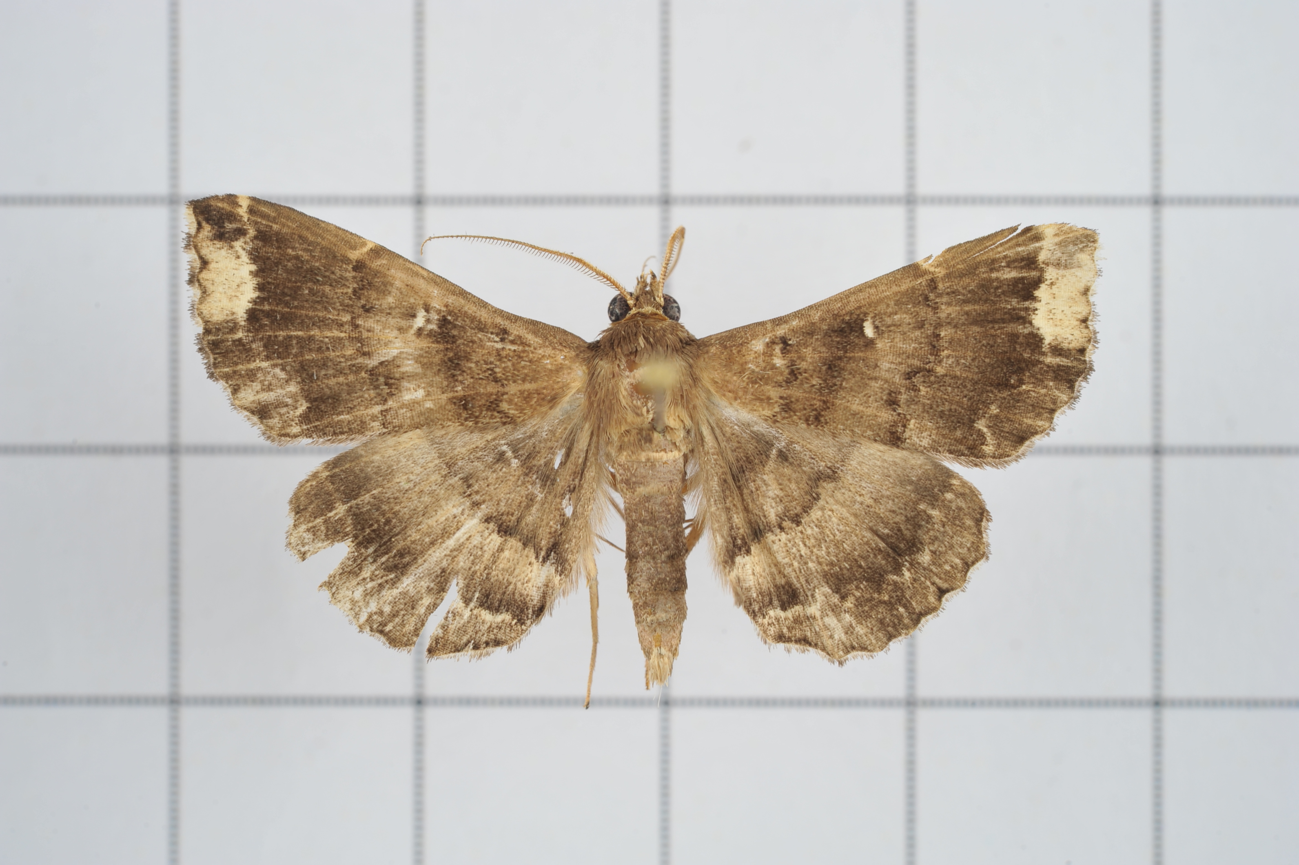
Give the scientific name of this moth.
Adrapsa quadrilinealis
